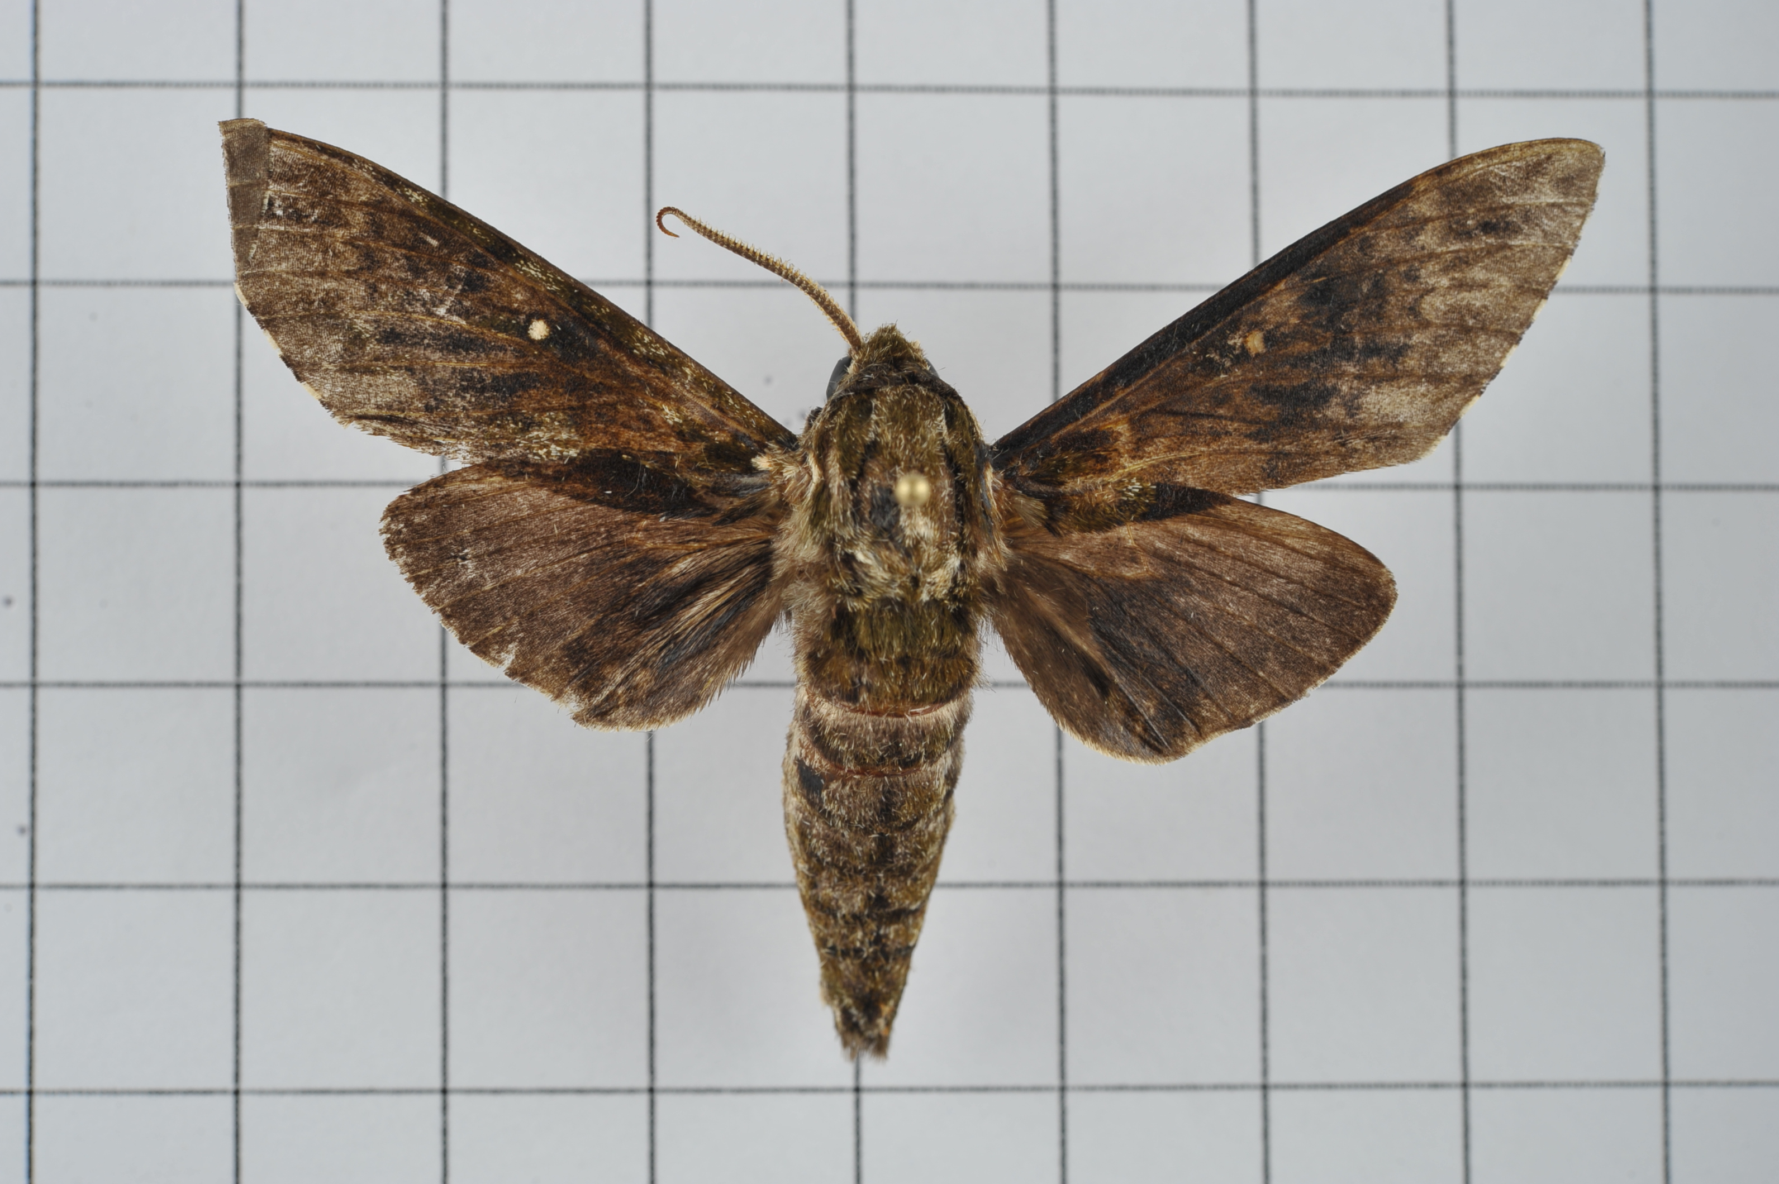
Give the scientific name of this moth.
Dolbina formosana
